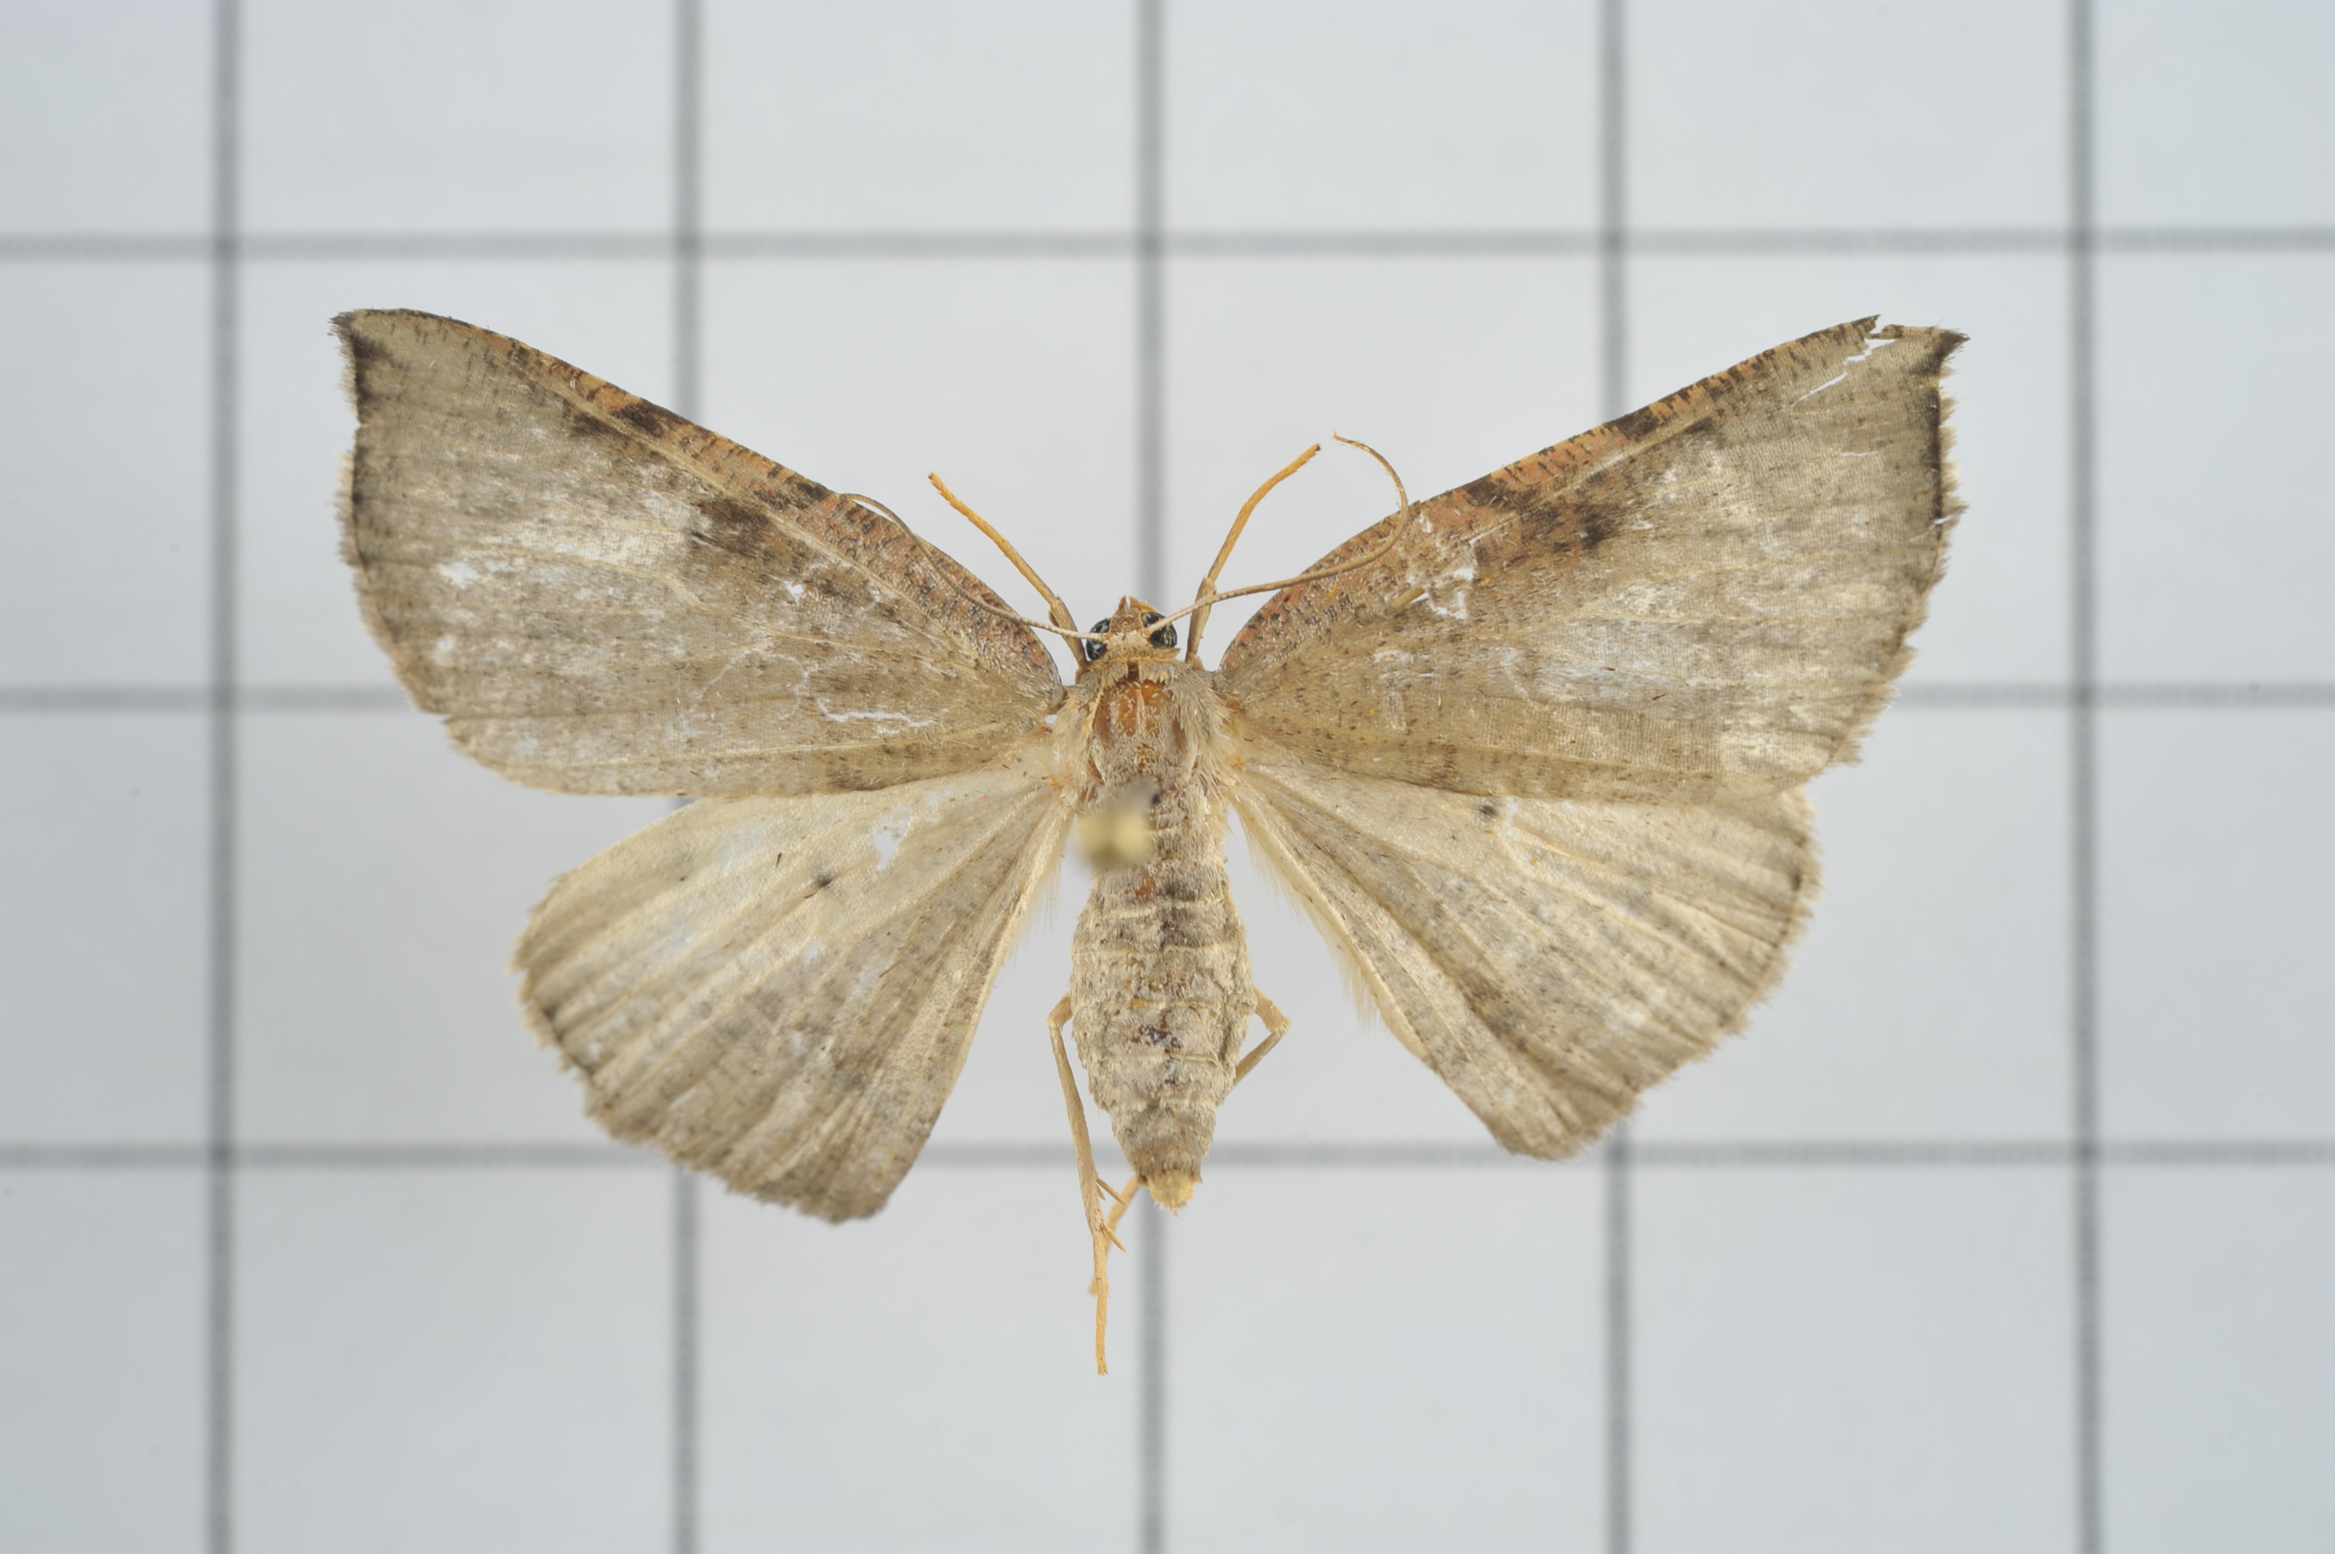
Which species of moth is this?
Aplochlora costipicta
